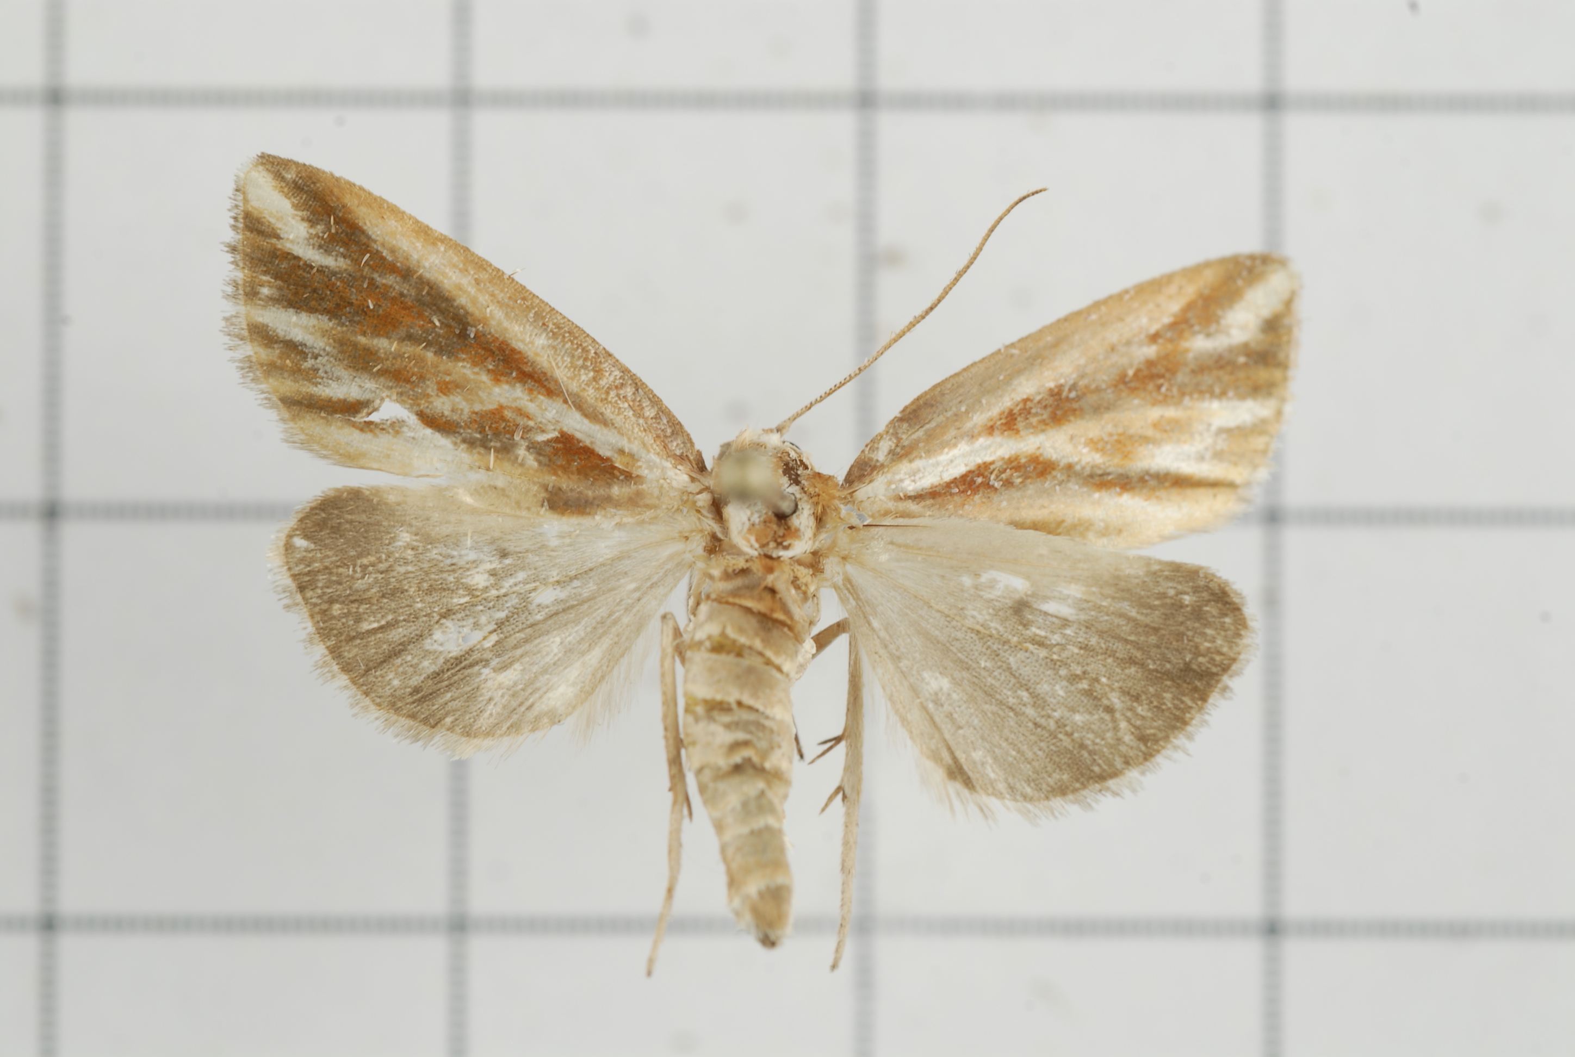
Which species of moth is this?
Narangodes confluens
